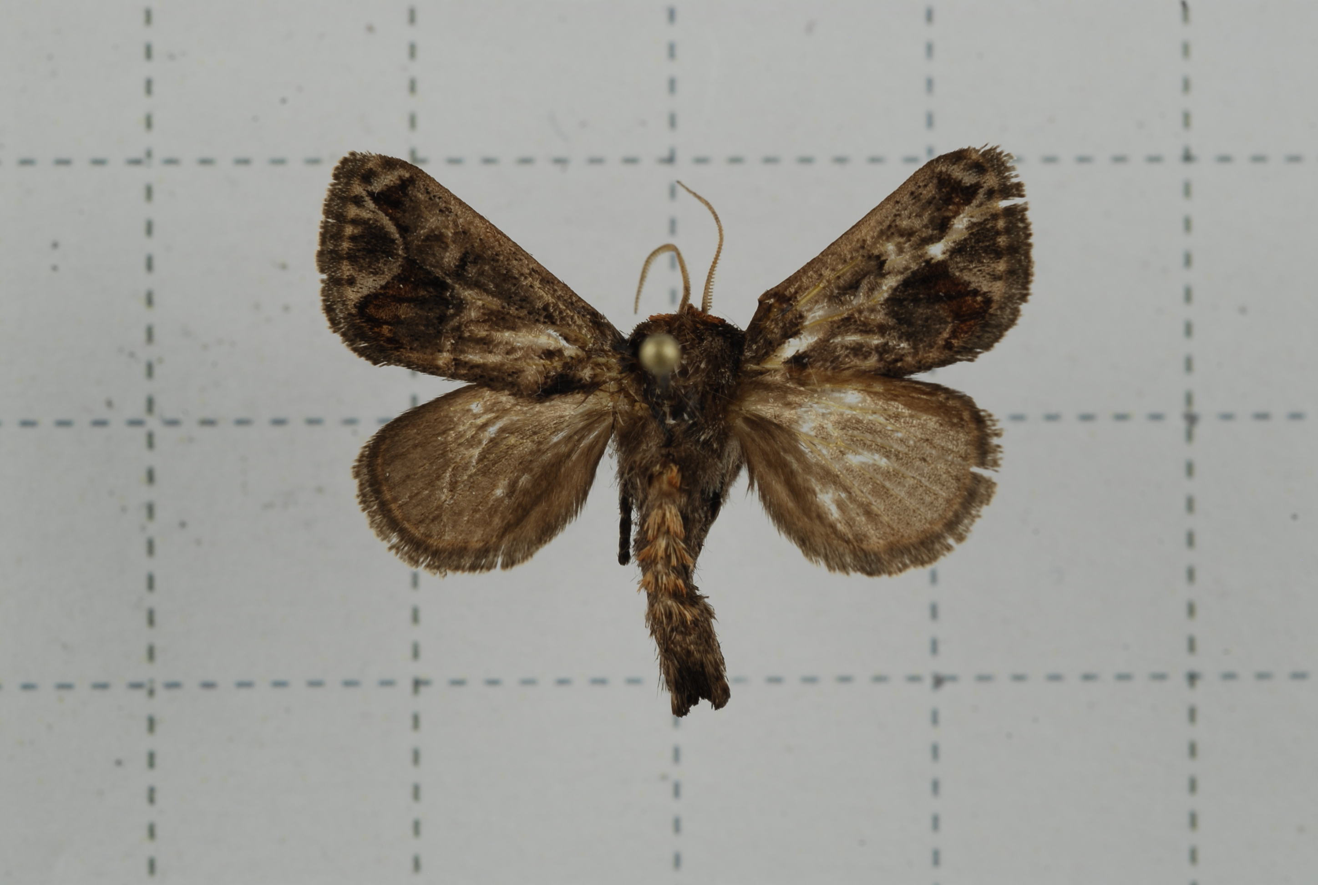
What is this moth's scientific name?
Phlossa conjuncta
